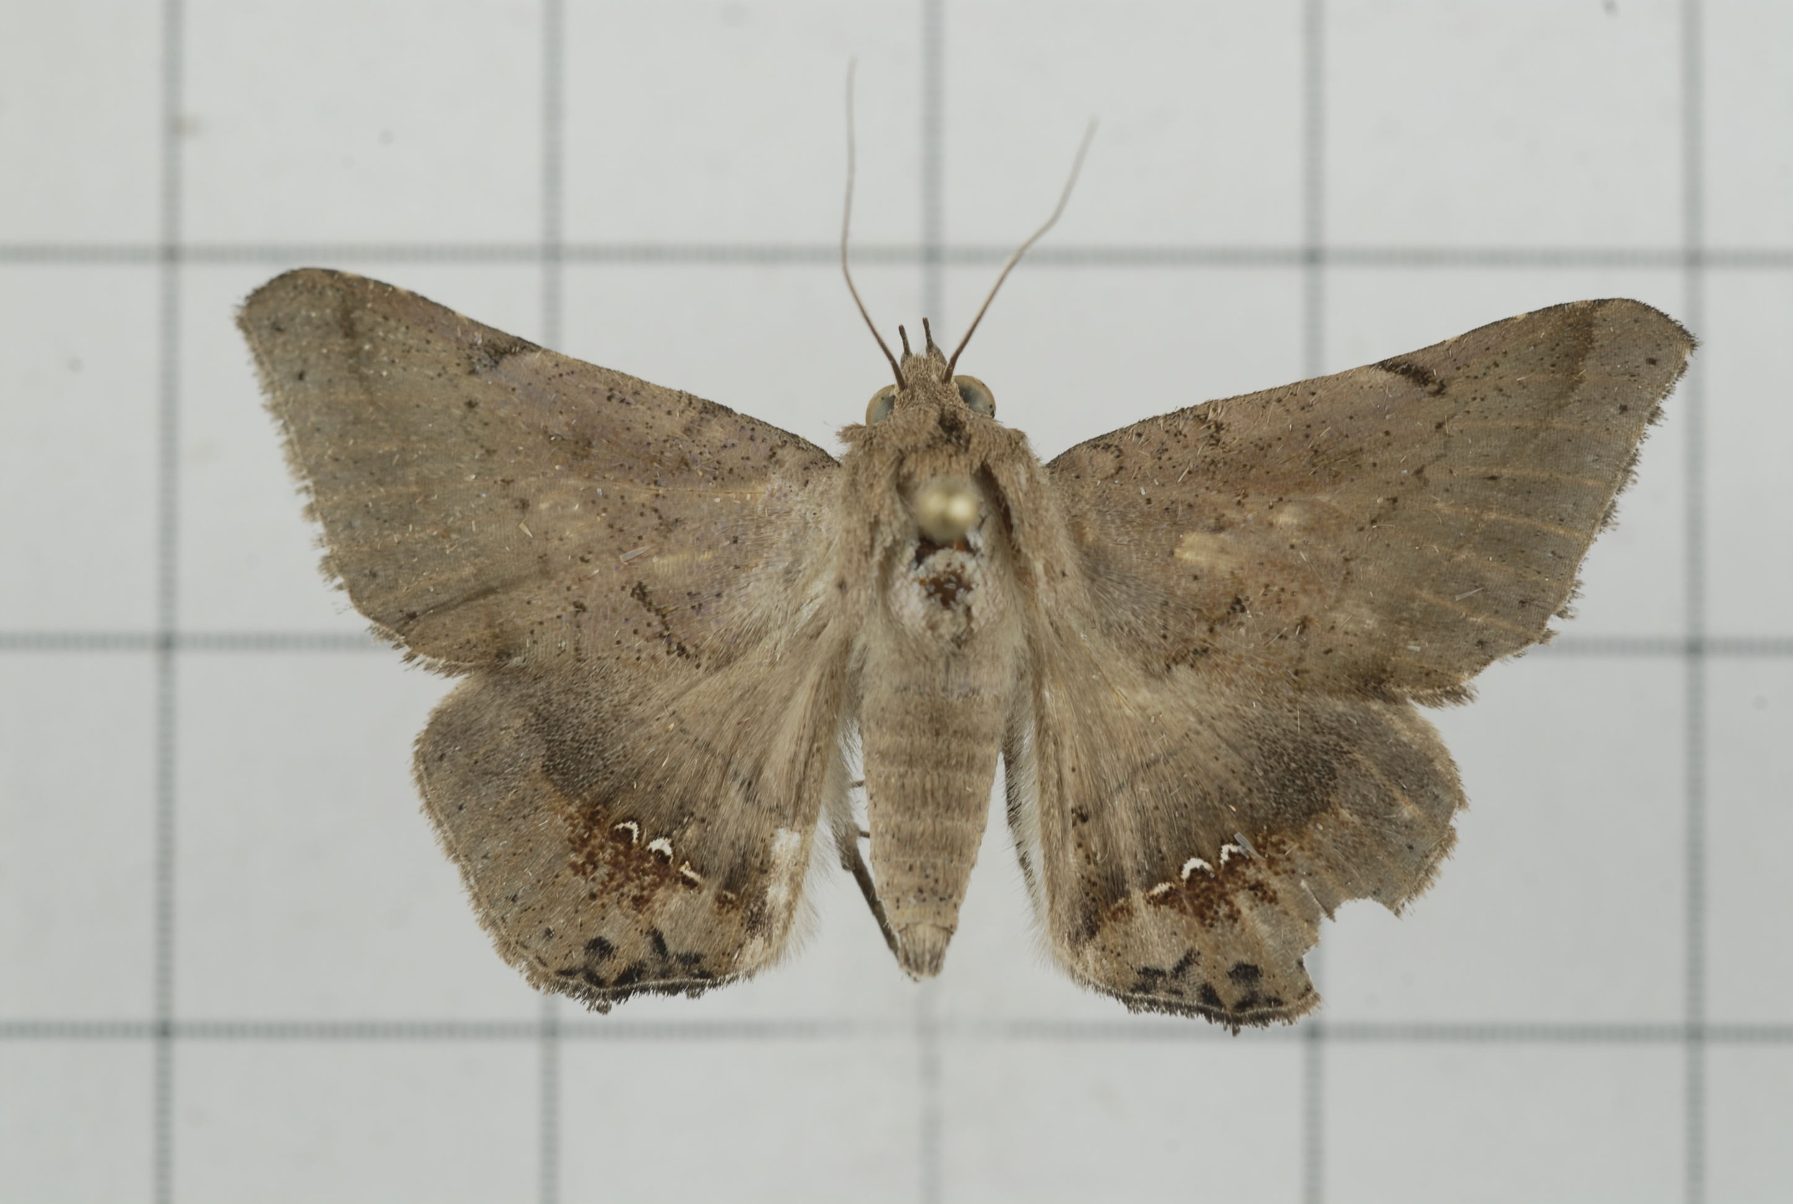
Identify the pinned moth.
Macaldenia palumba
